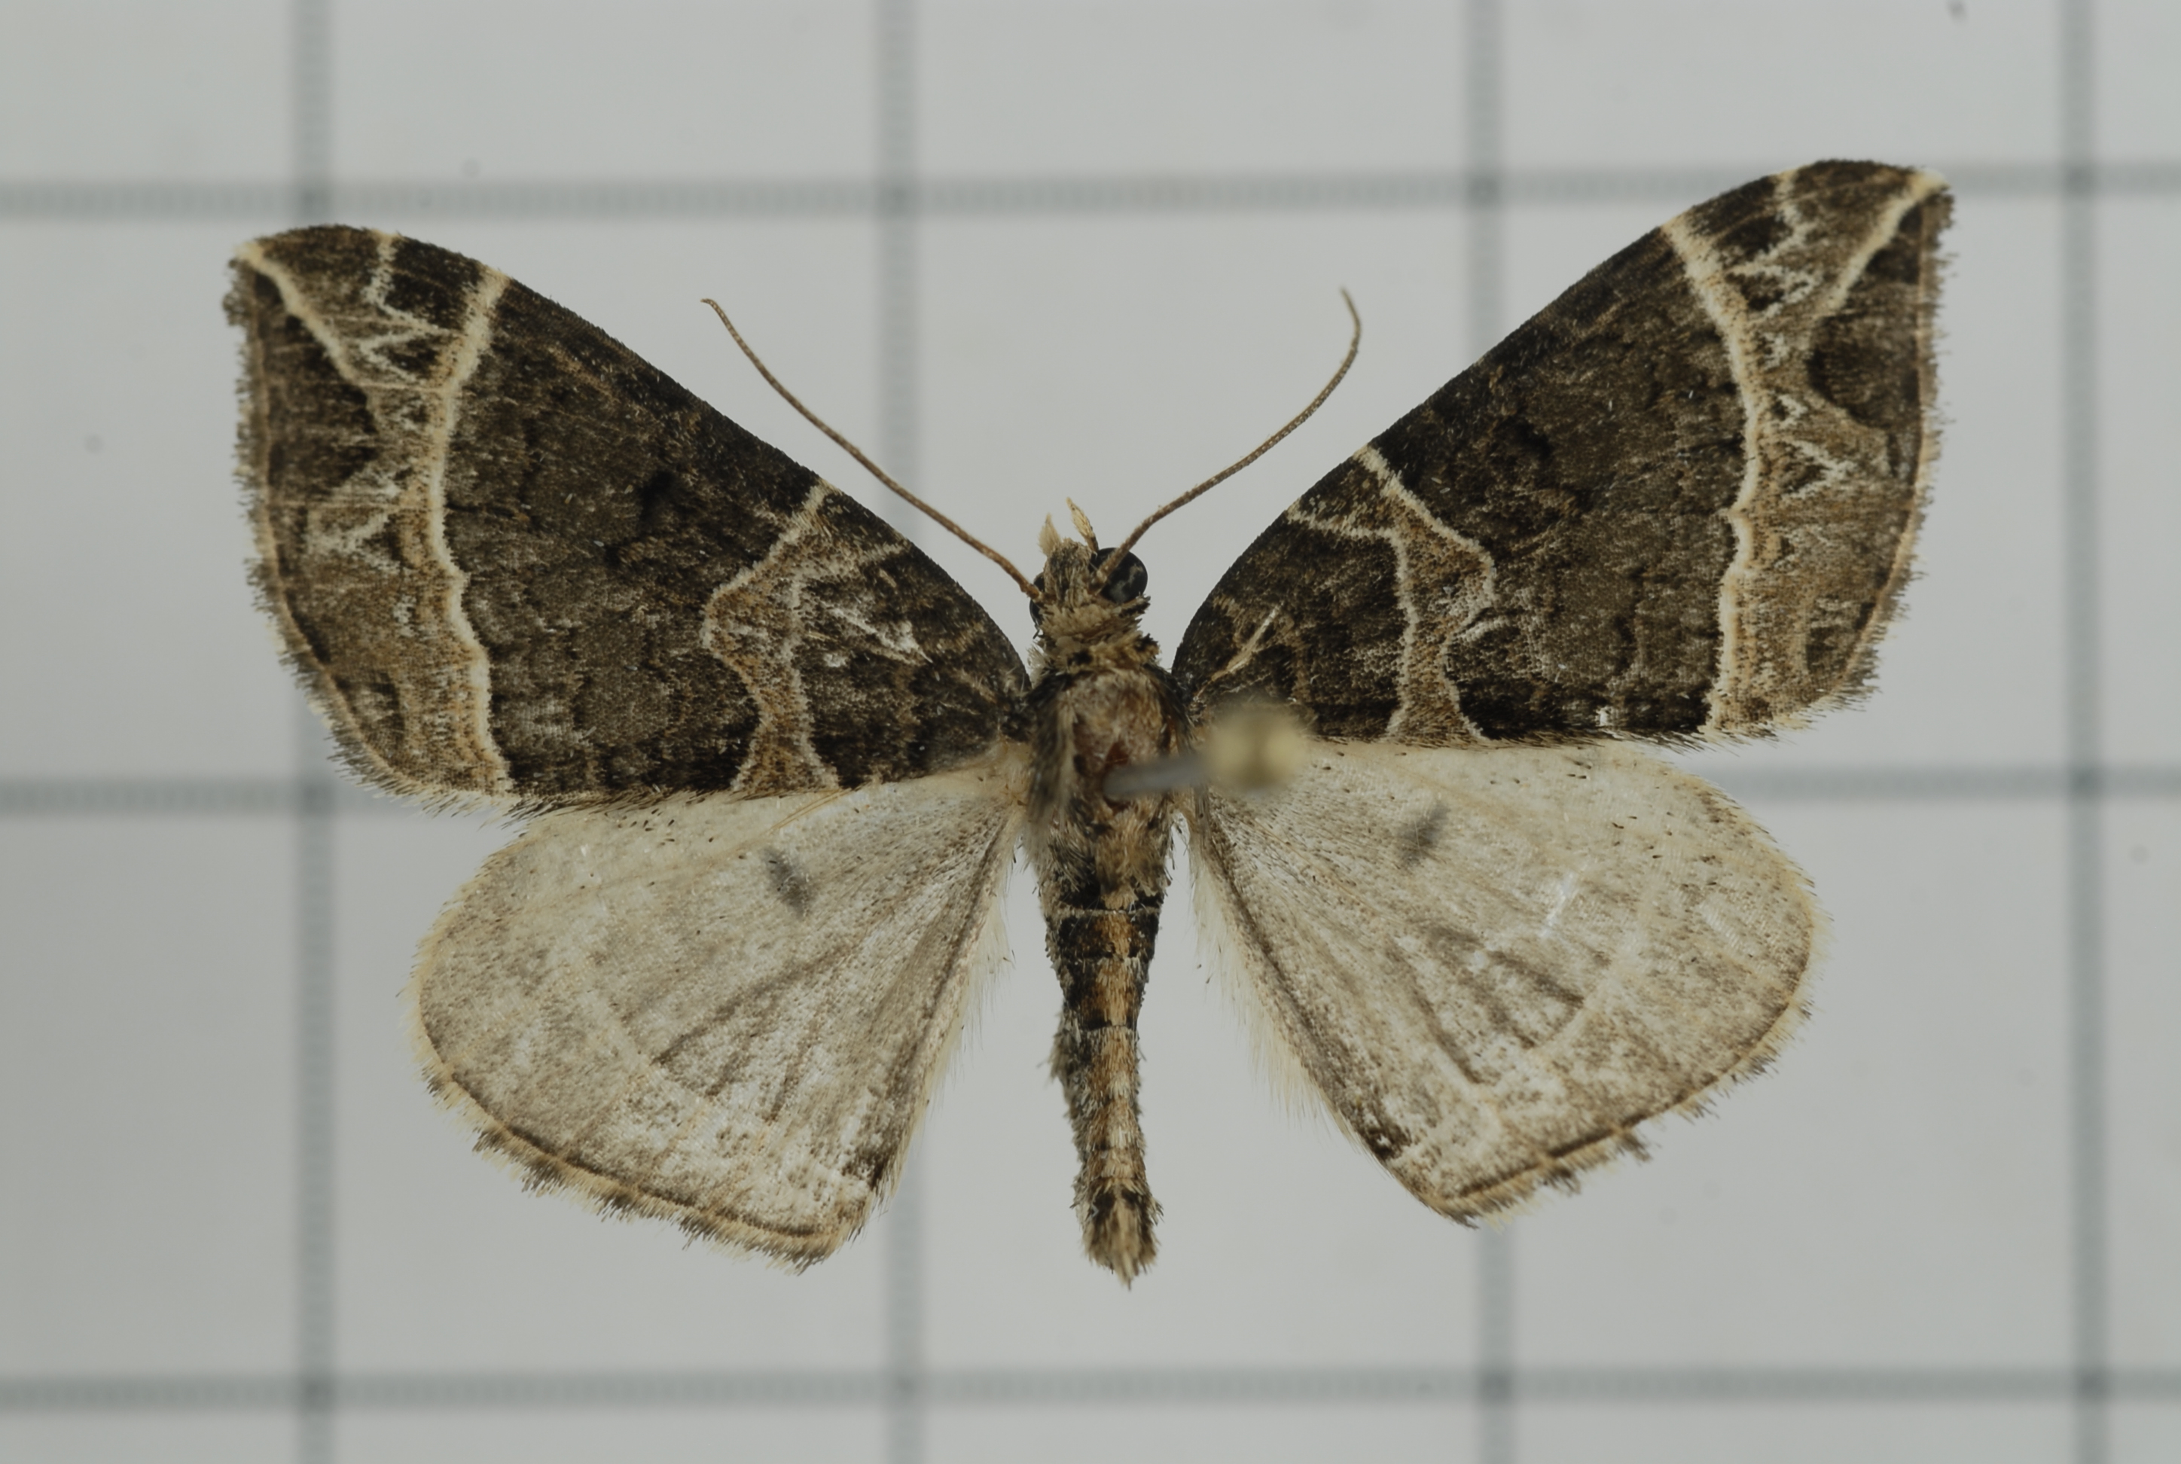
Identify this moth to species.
Ecliptopera umbrosaria stathera
